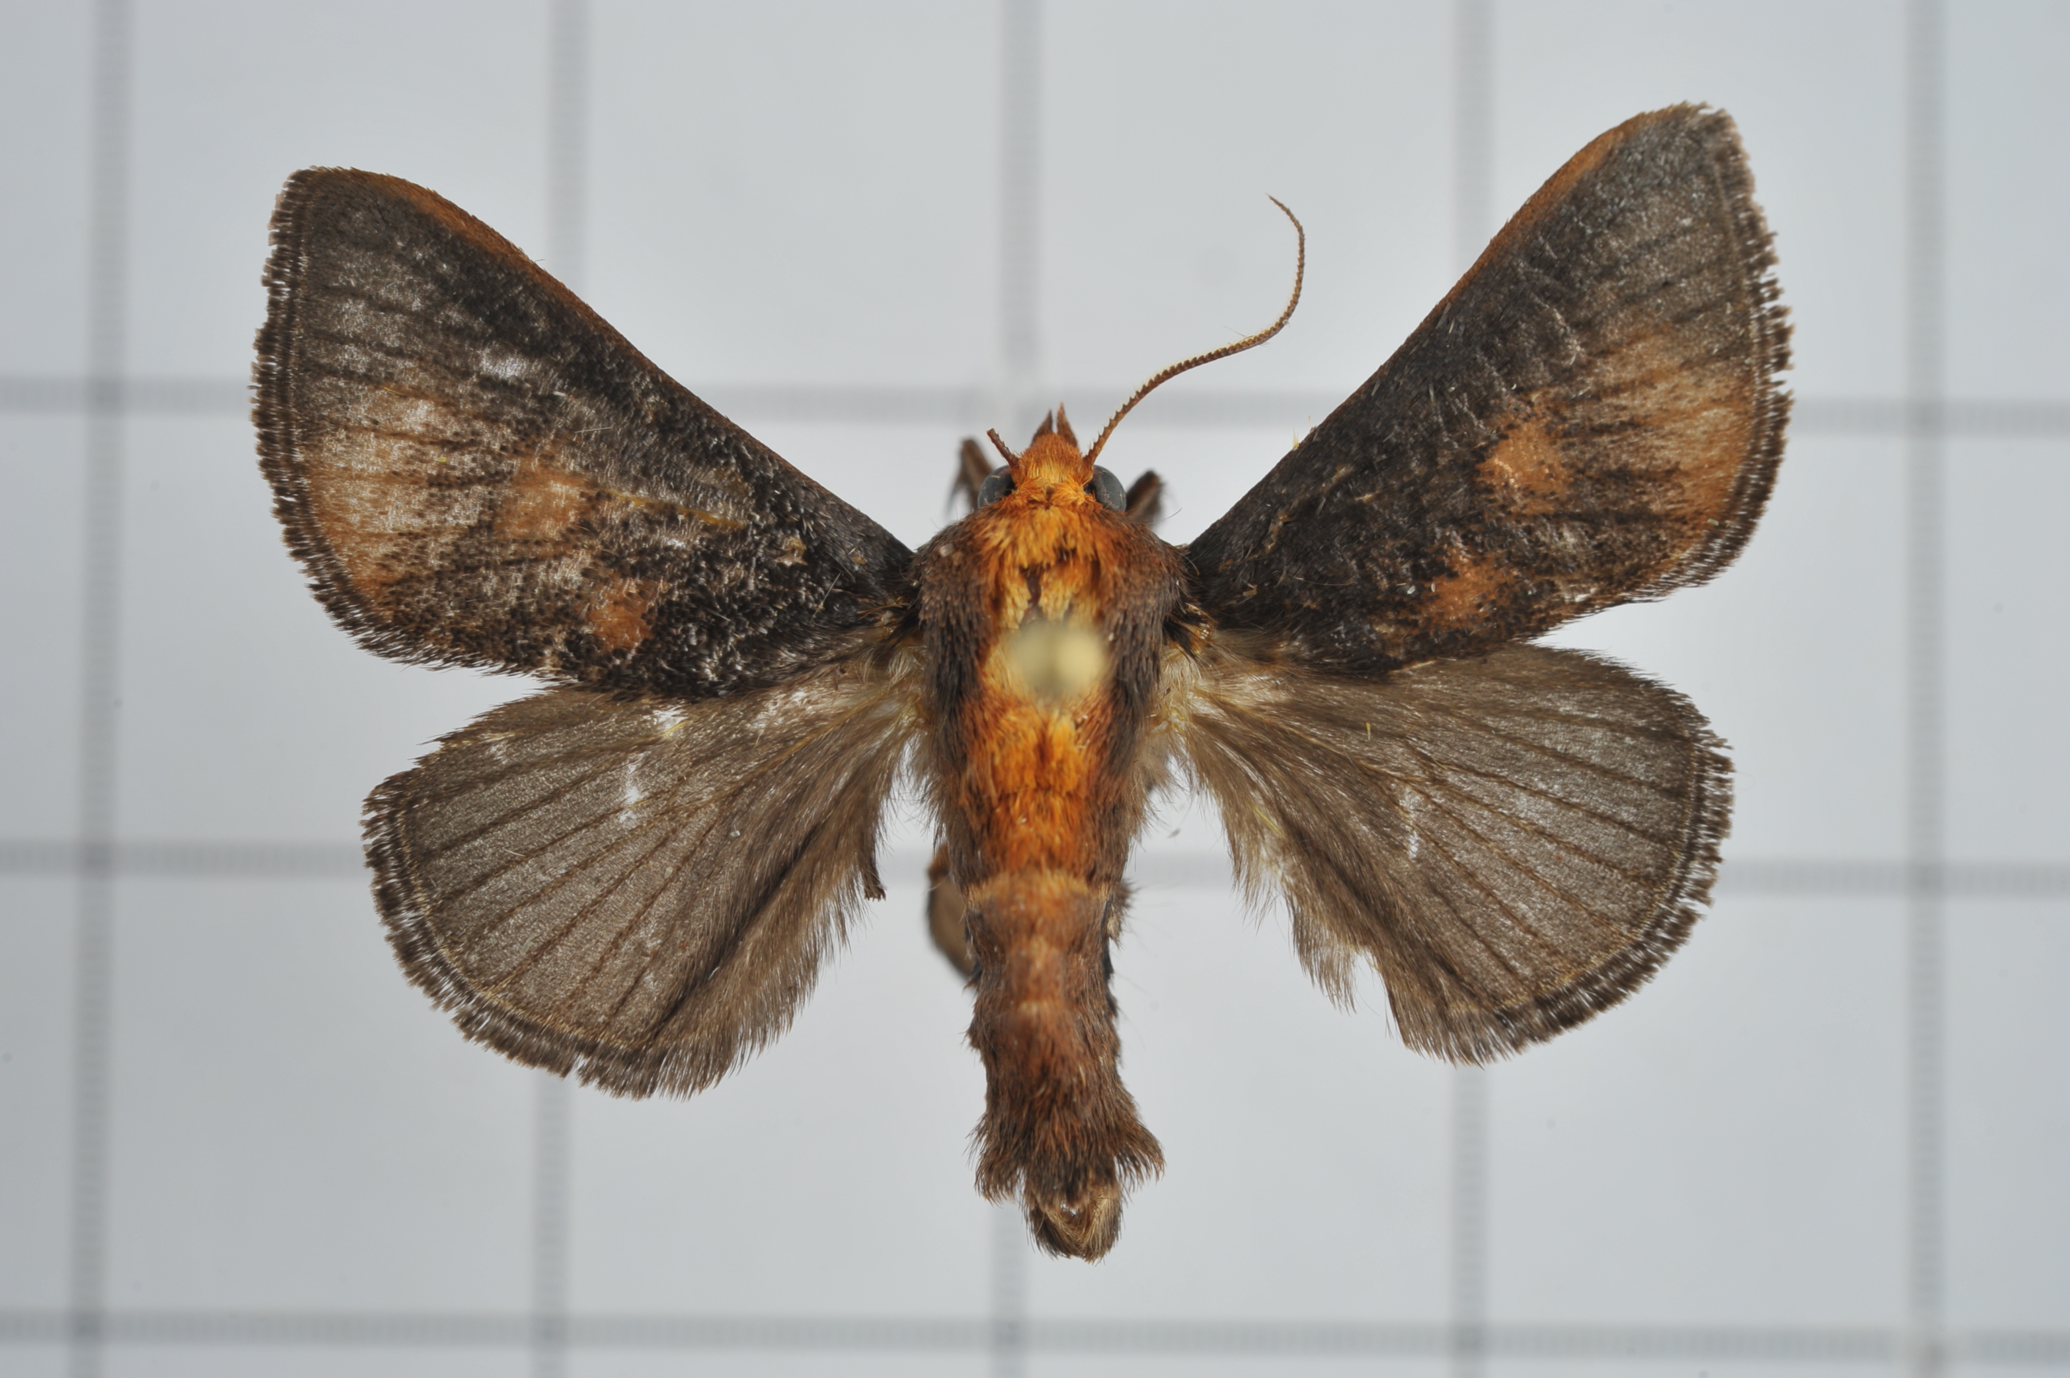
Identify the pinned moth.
Iraga rugosa
